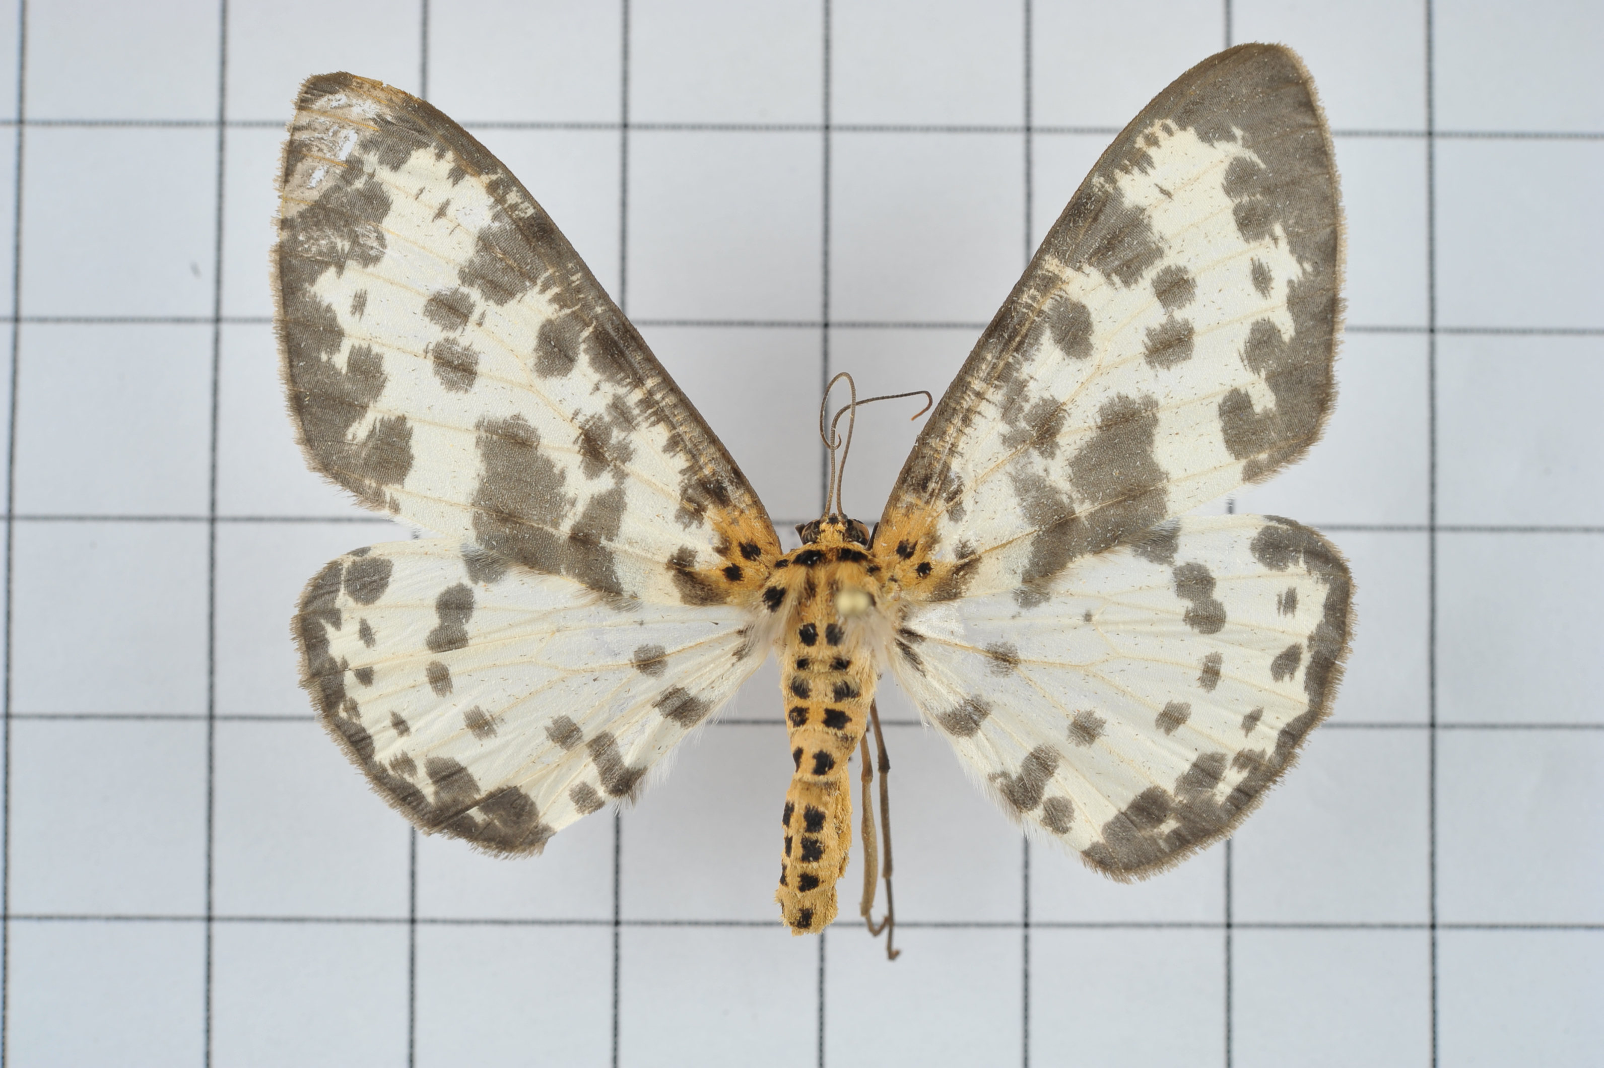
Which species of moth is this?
Percnia longitermen
